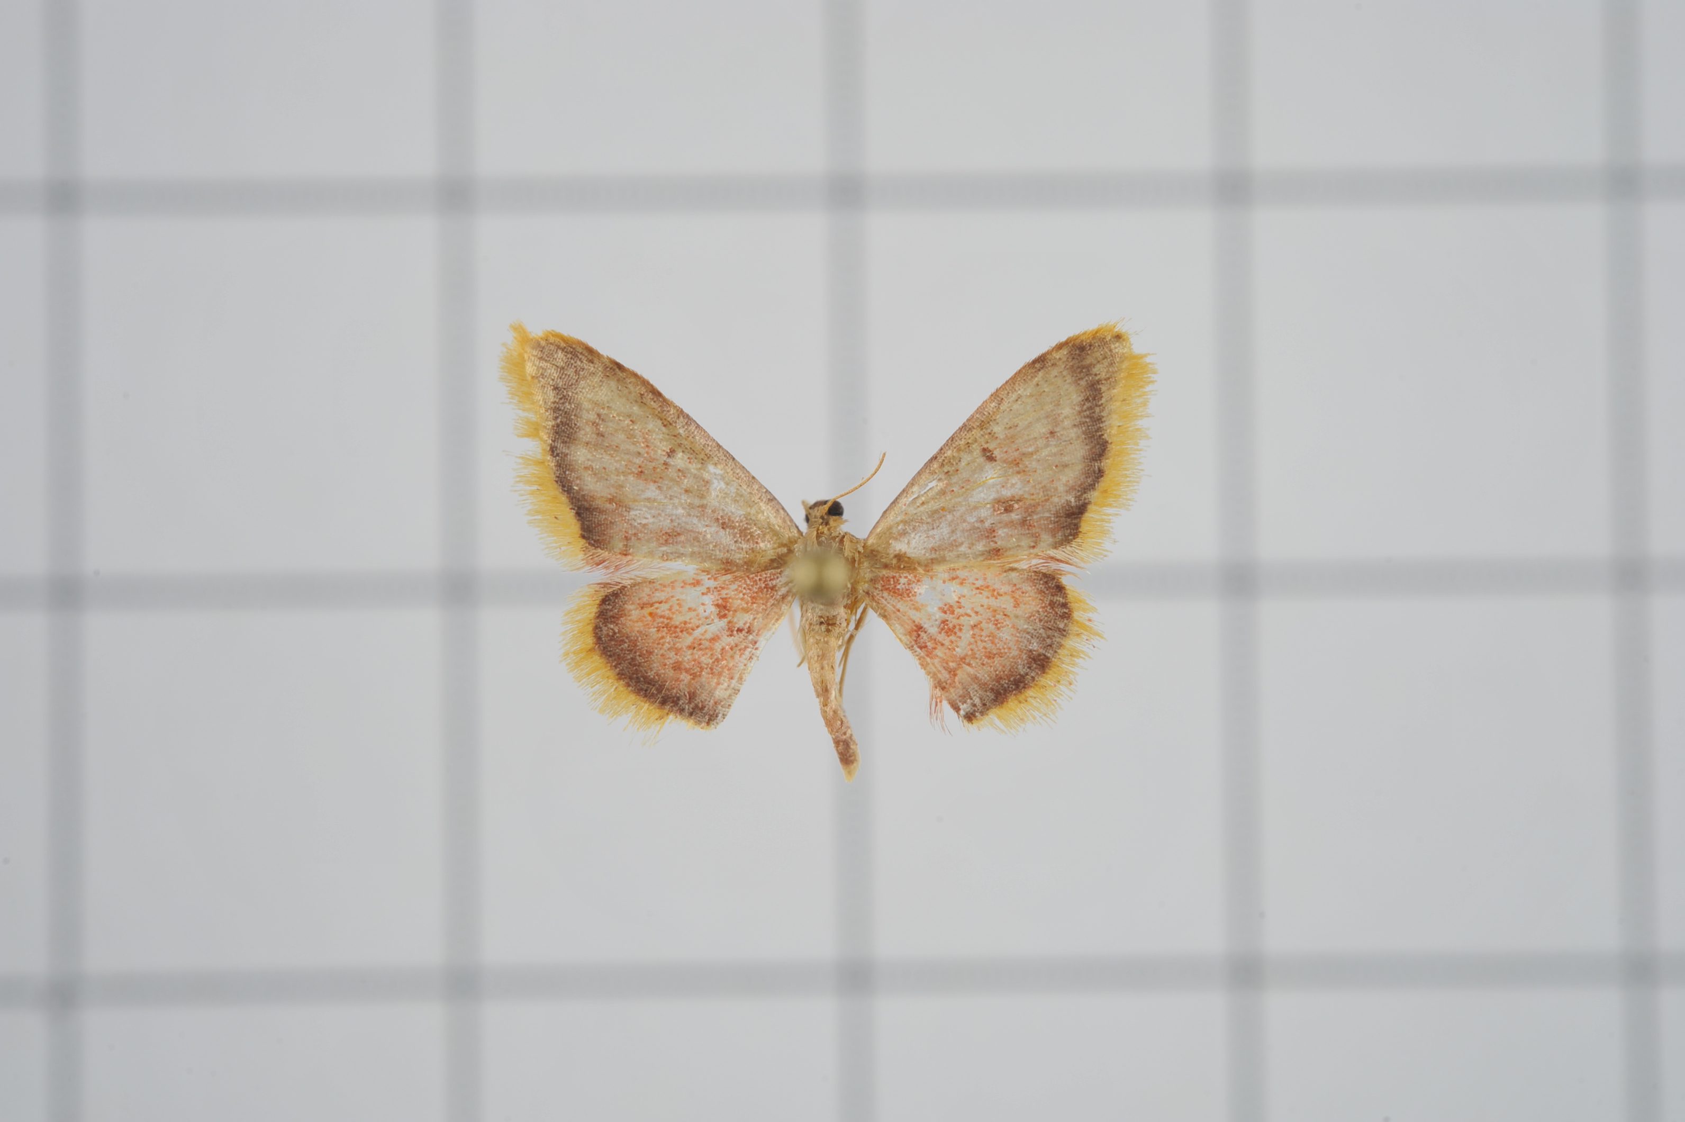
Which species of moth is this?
Idaea sinicata
